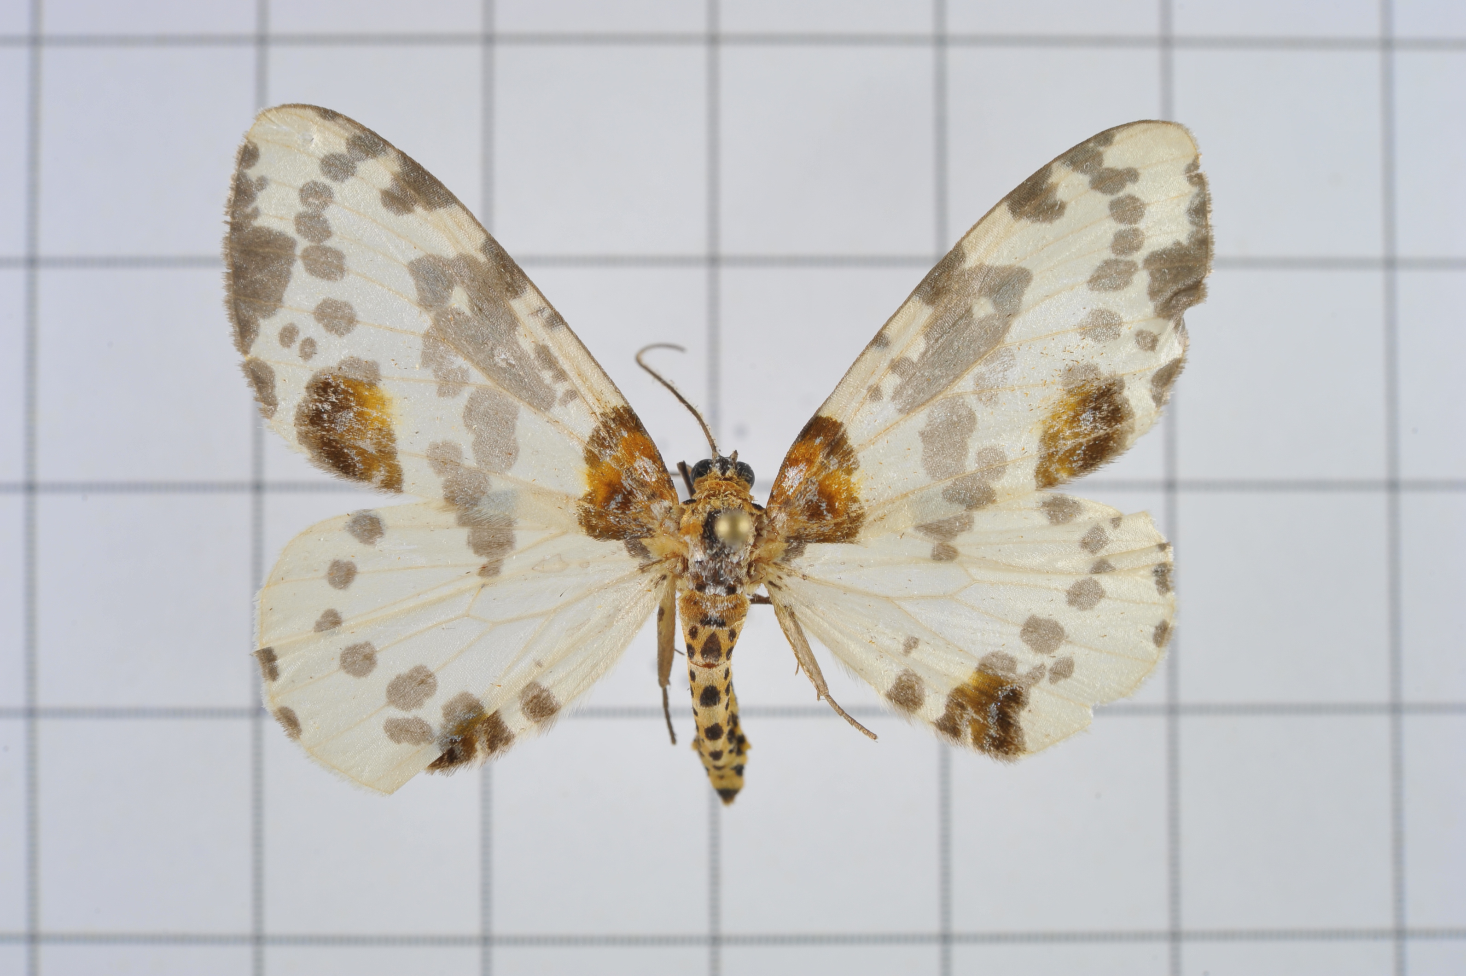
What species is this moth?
Abraxas formosilluminata
